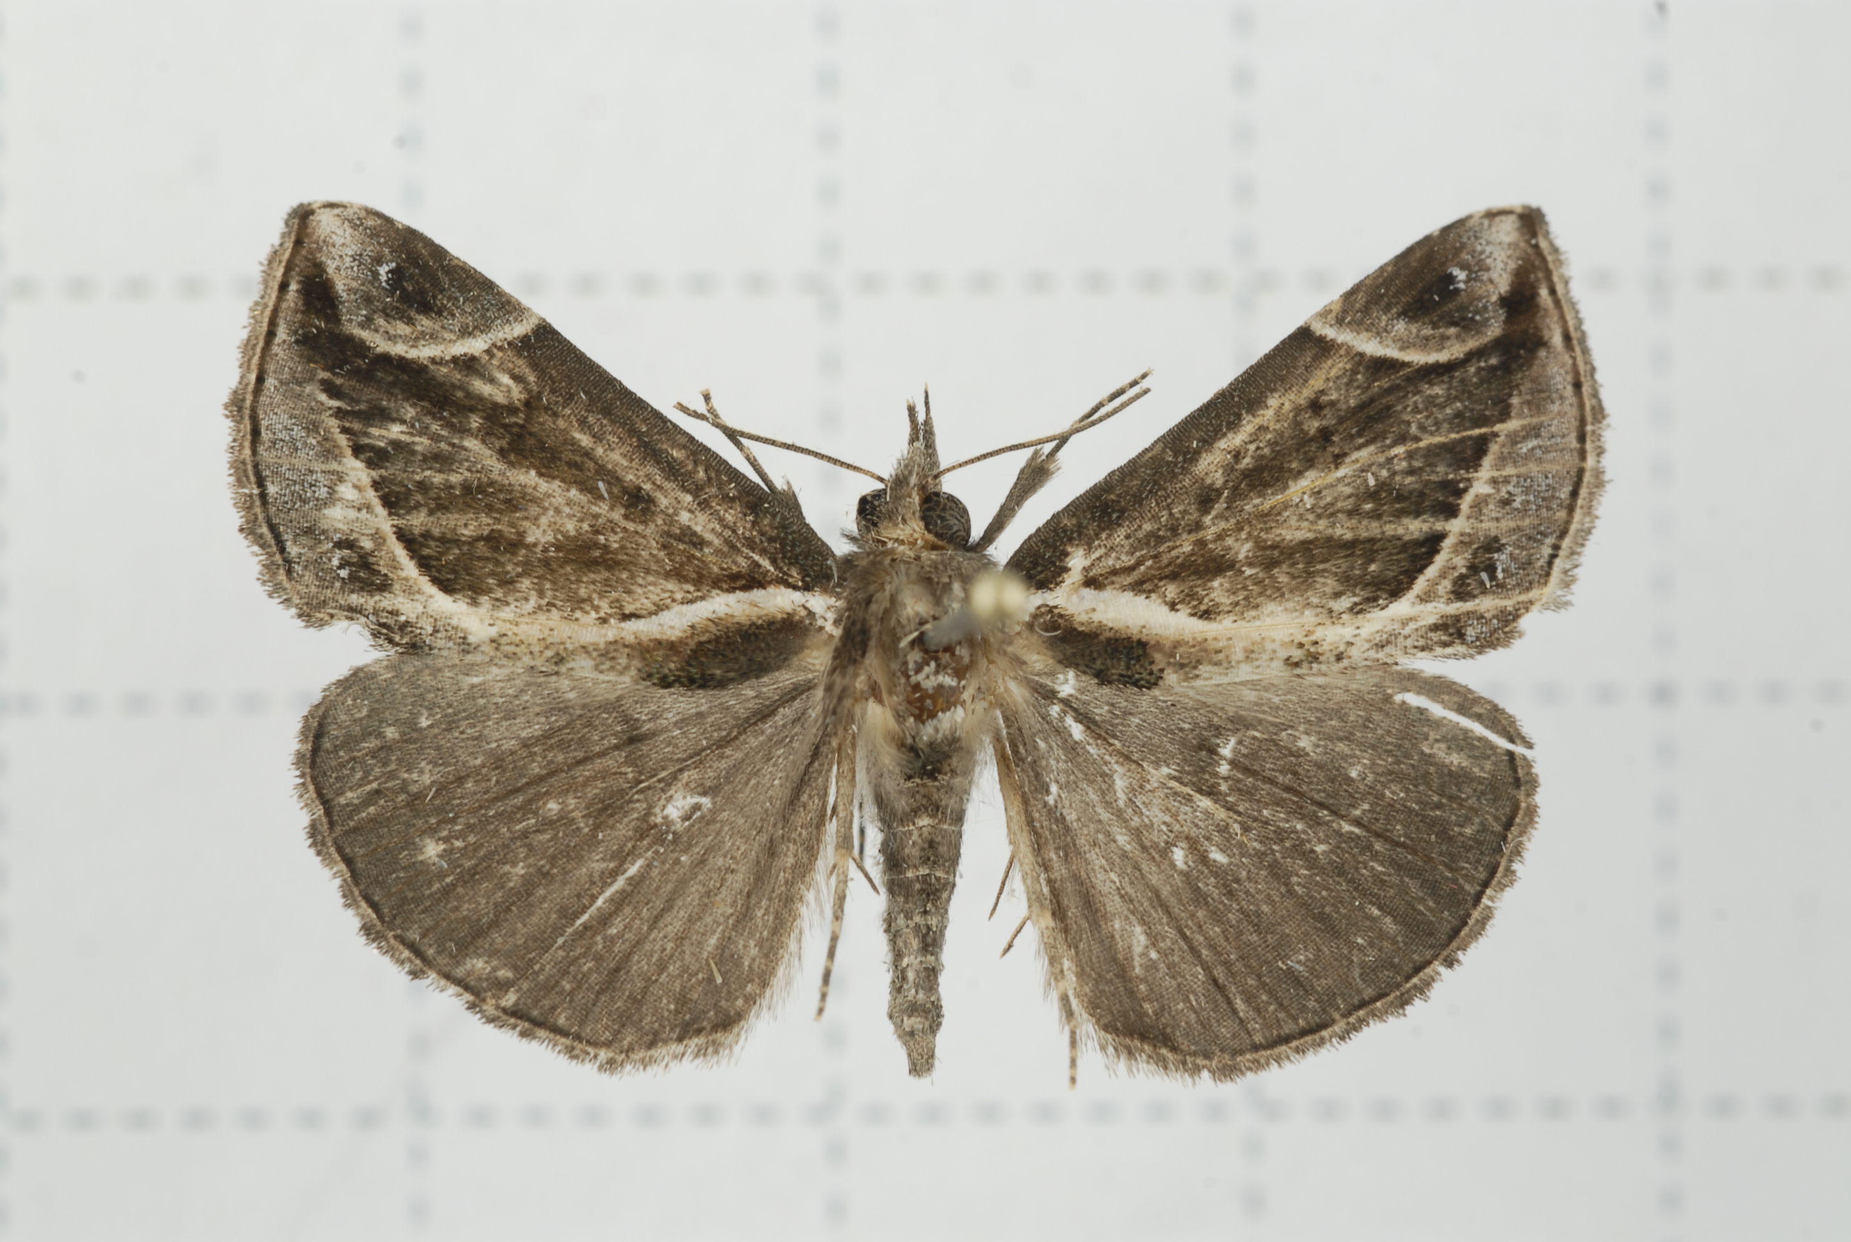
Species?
Hypena perspicua
